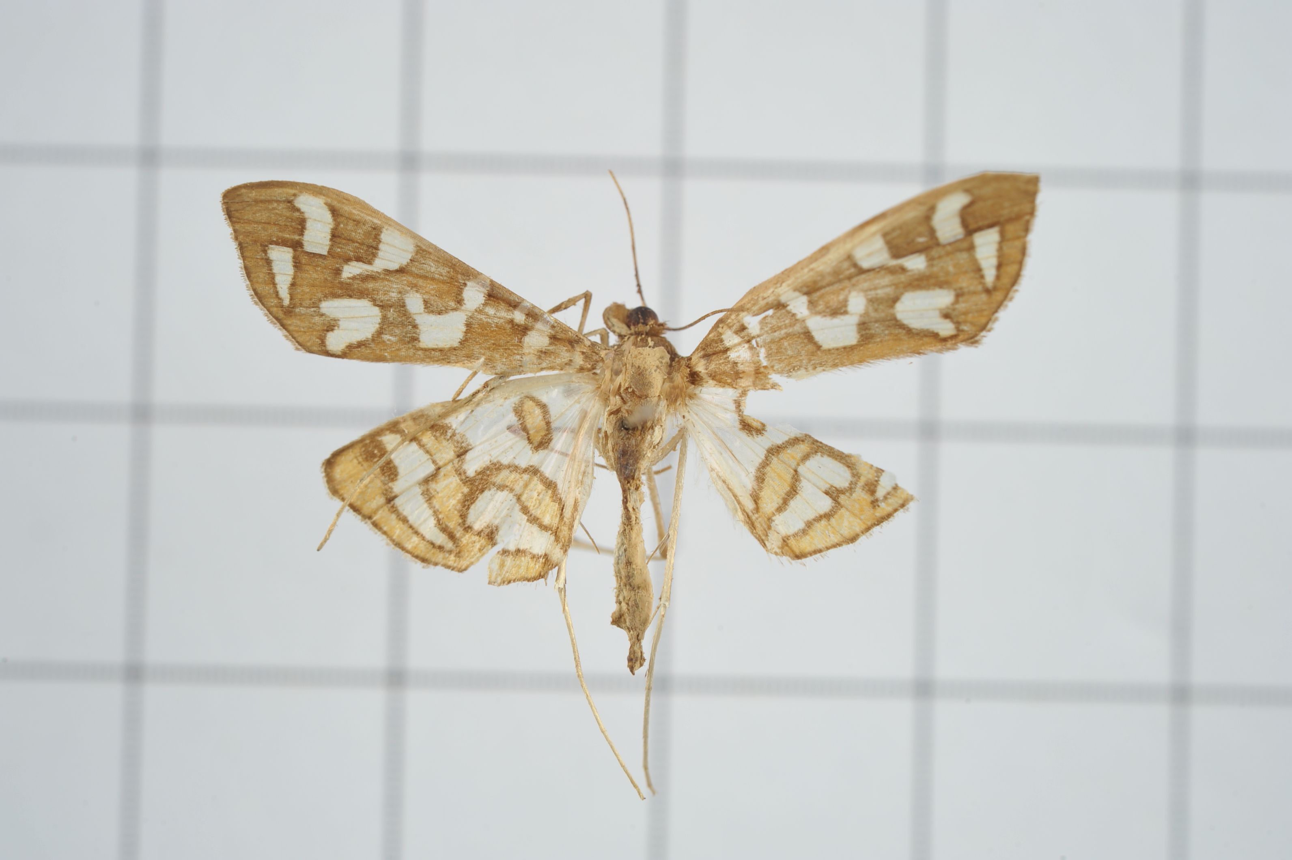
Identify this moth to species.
Nausinoe perspectata
